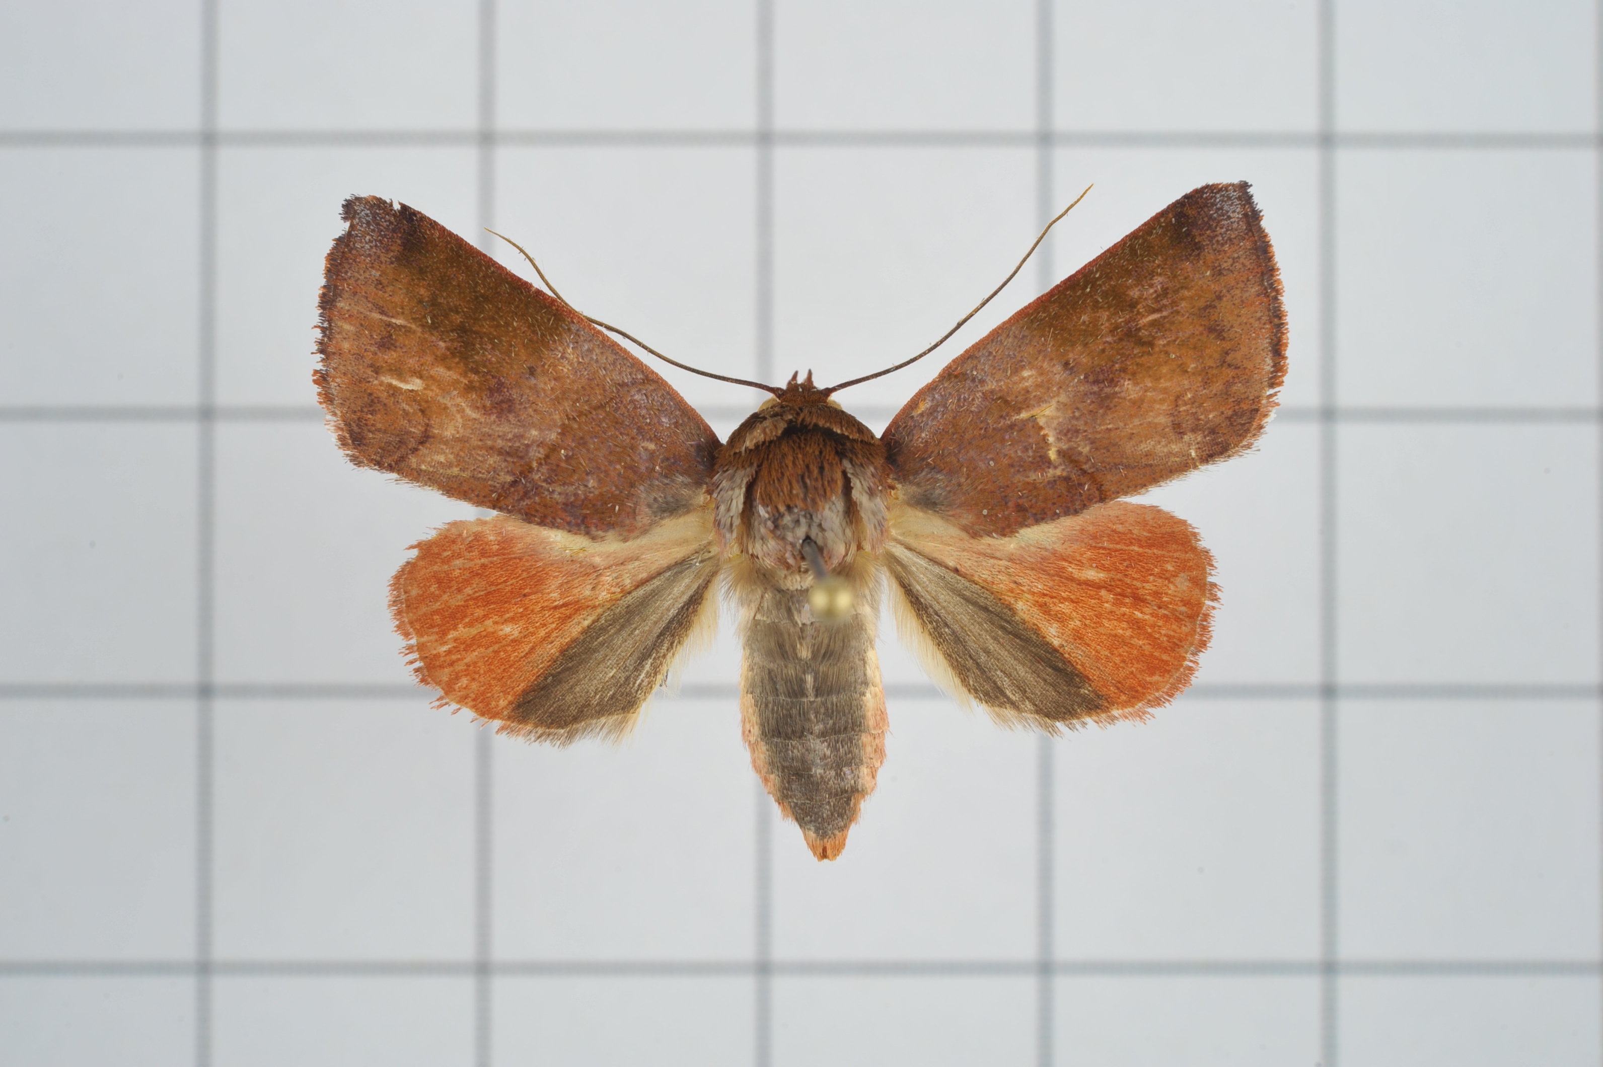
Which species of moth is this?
Xenochroa internifusca
